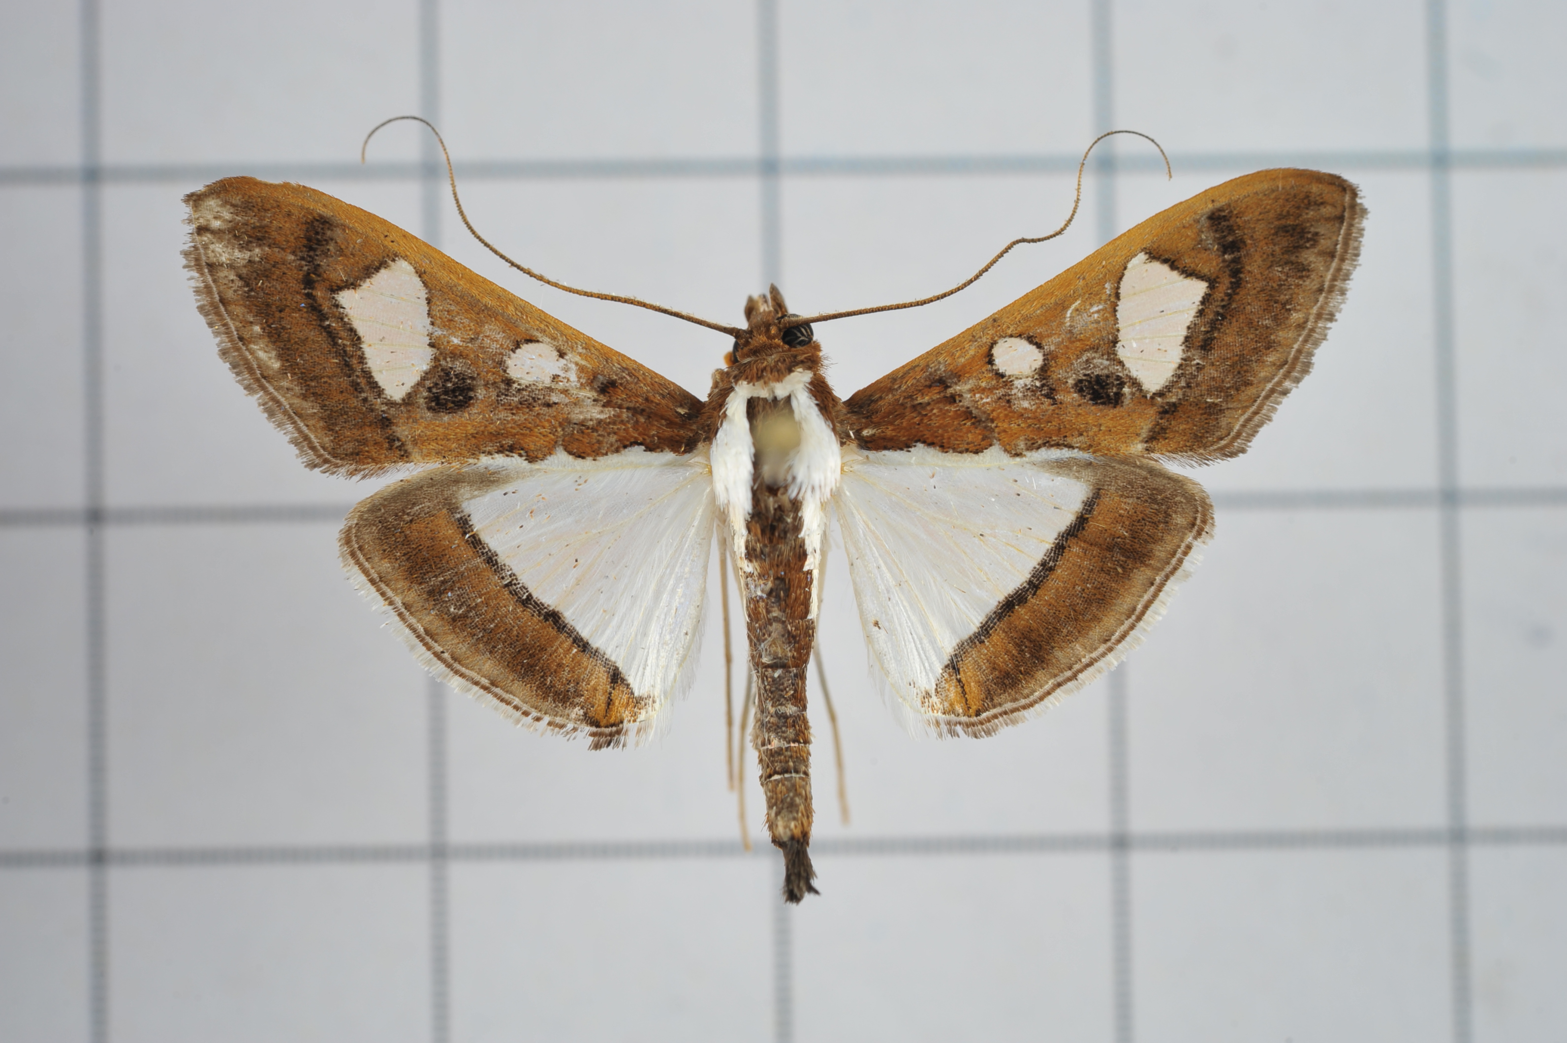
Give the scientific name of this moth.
Glyphodes bivitralis
